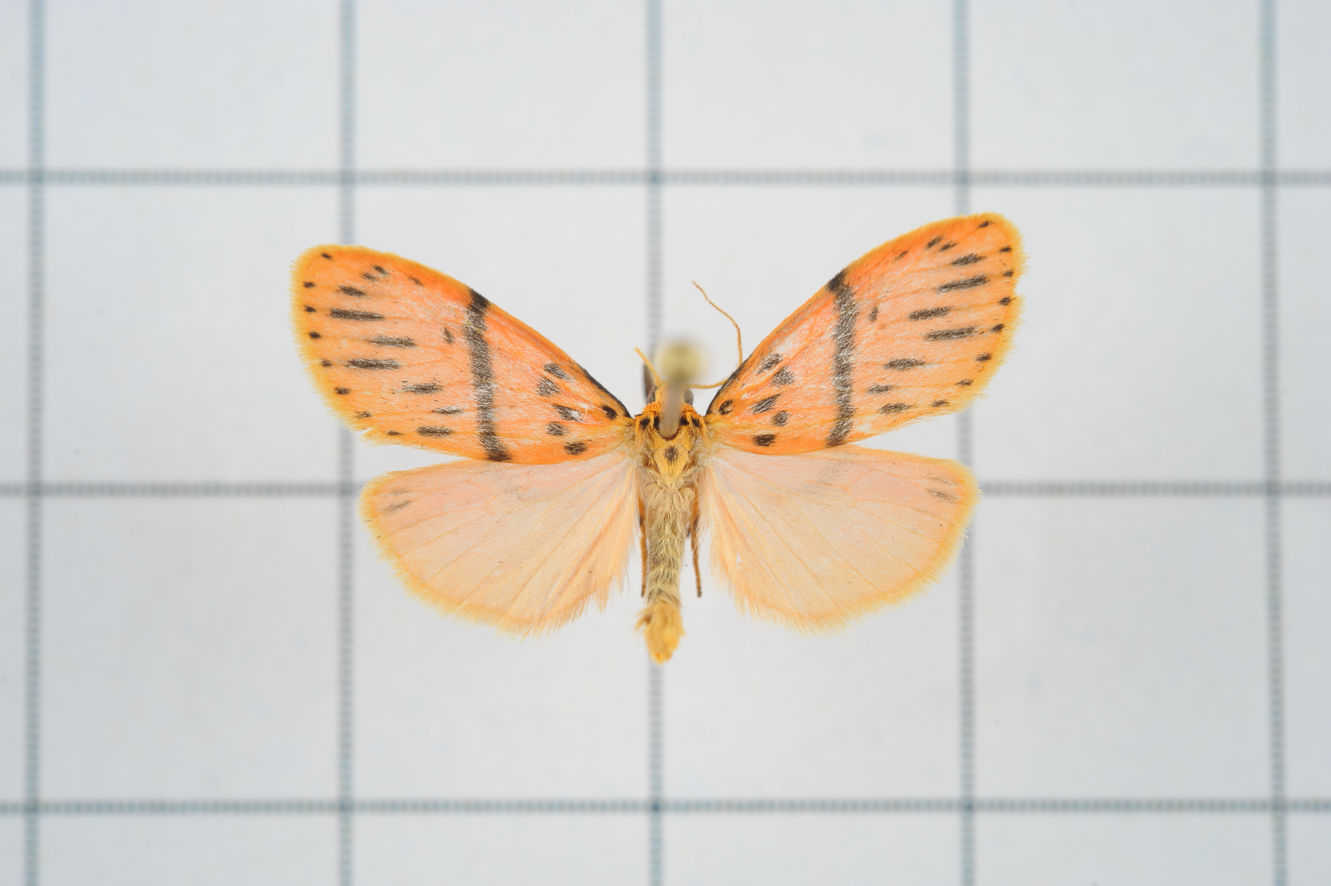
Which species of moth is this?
Miltochrista acteola
